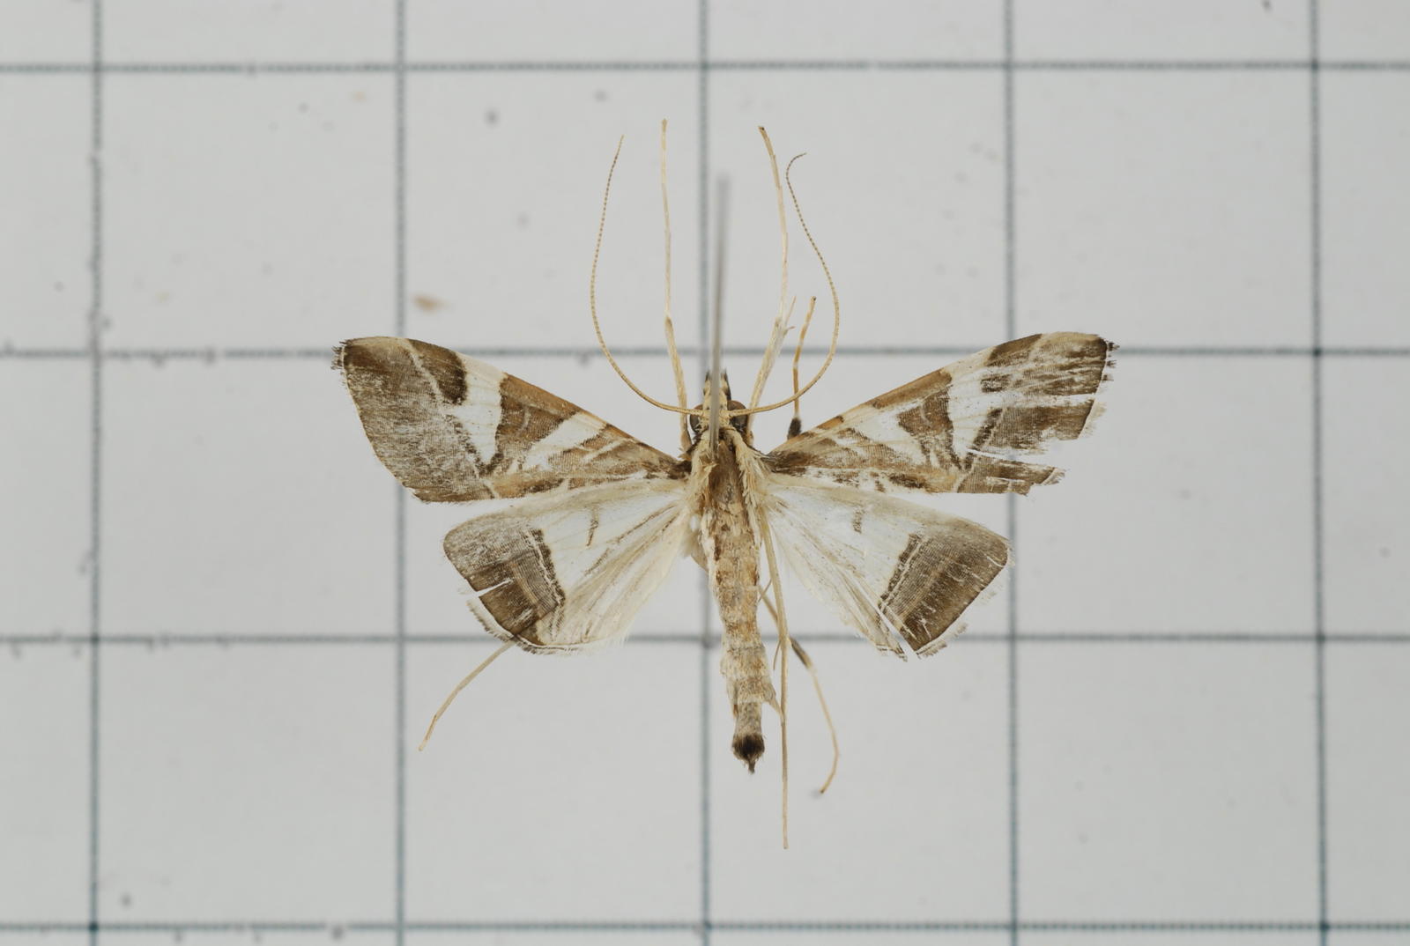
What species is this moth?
Agrioglypta itysalis
